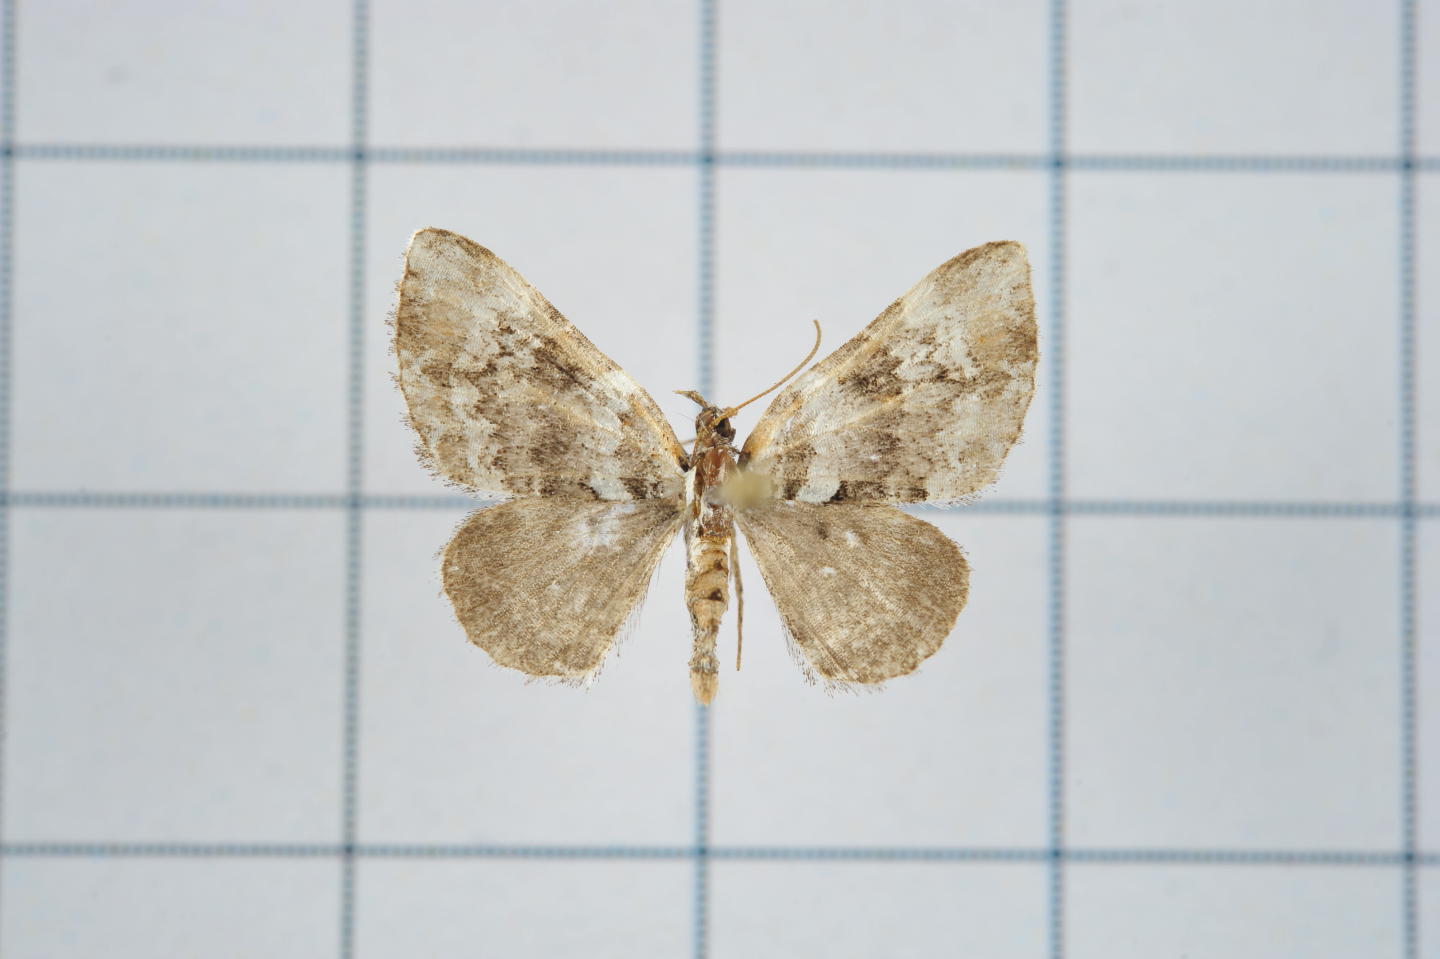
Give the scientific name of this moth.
Perizoma fasciaria
